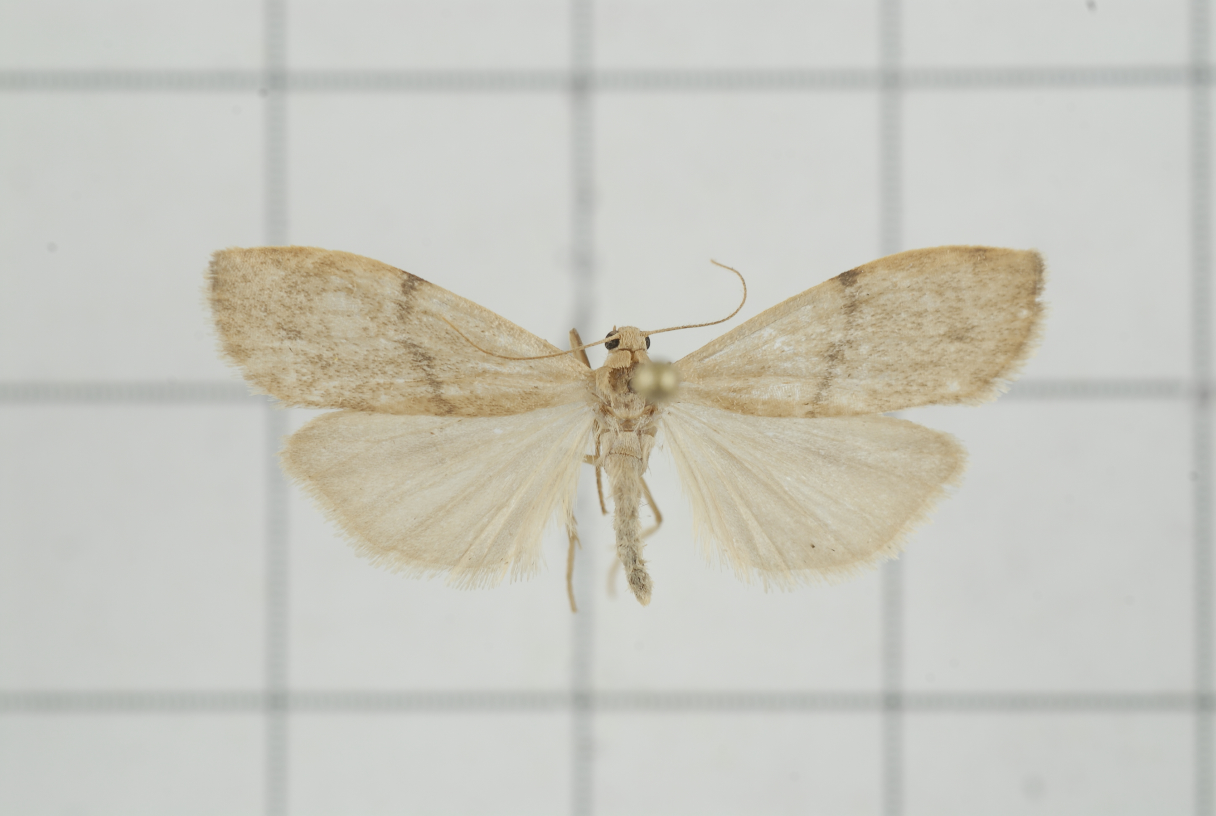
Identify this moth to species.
Mithuna arizana
